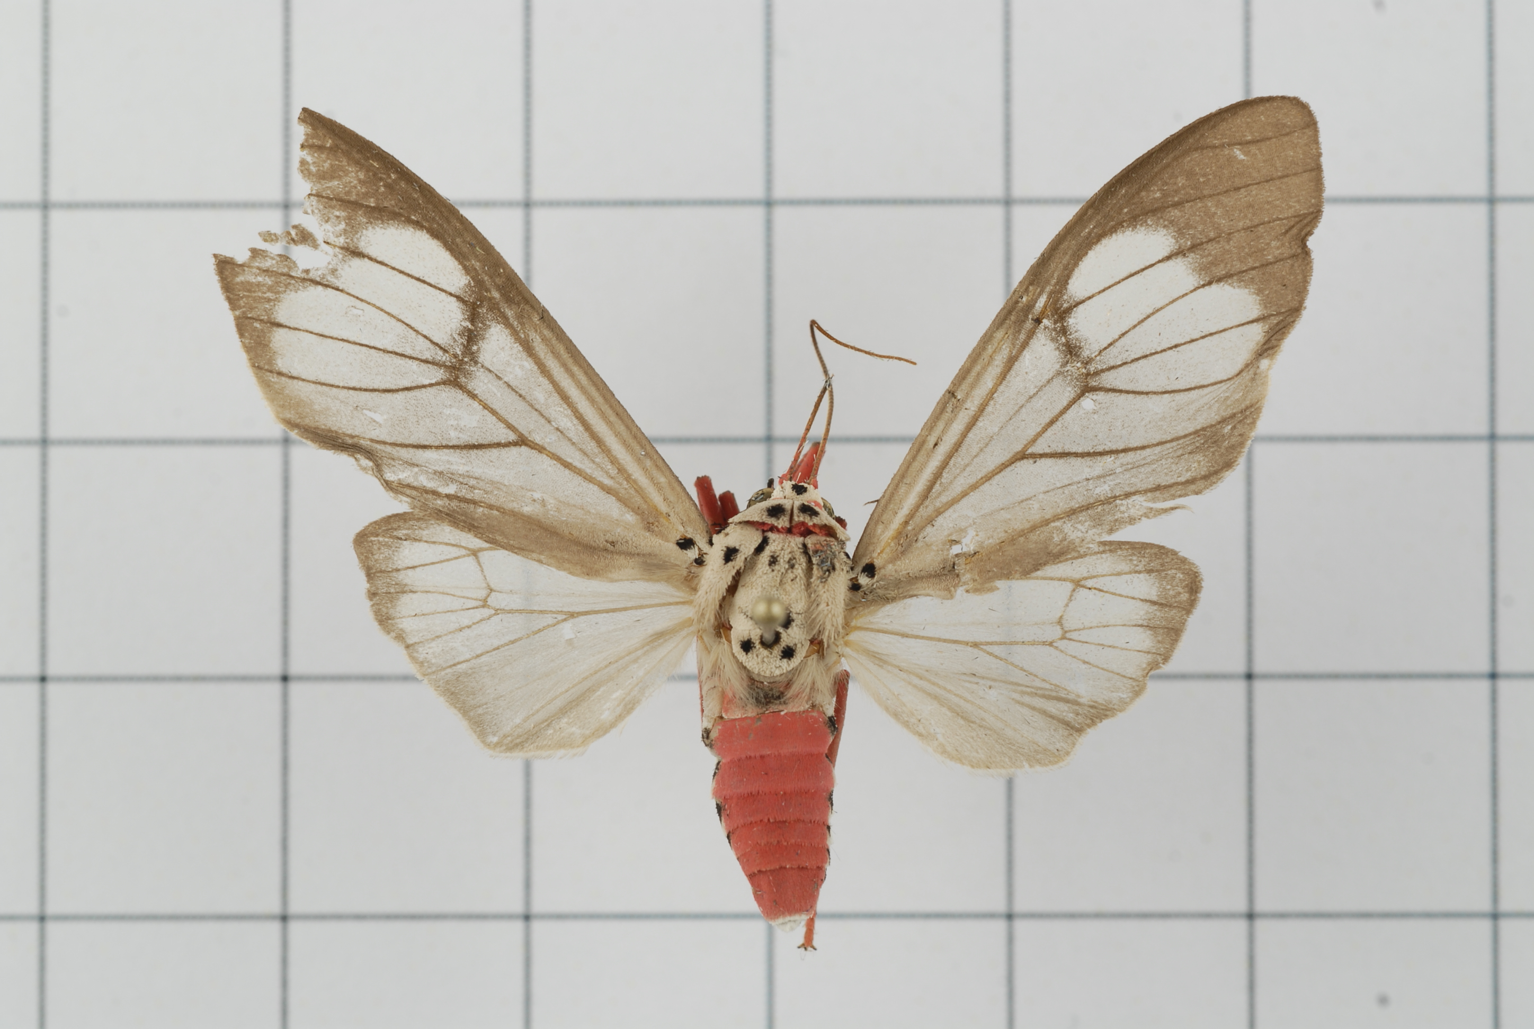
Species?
Amerila astreus
